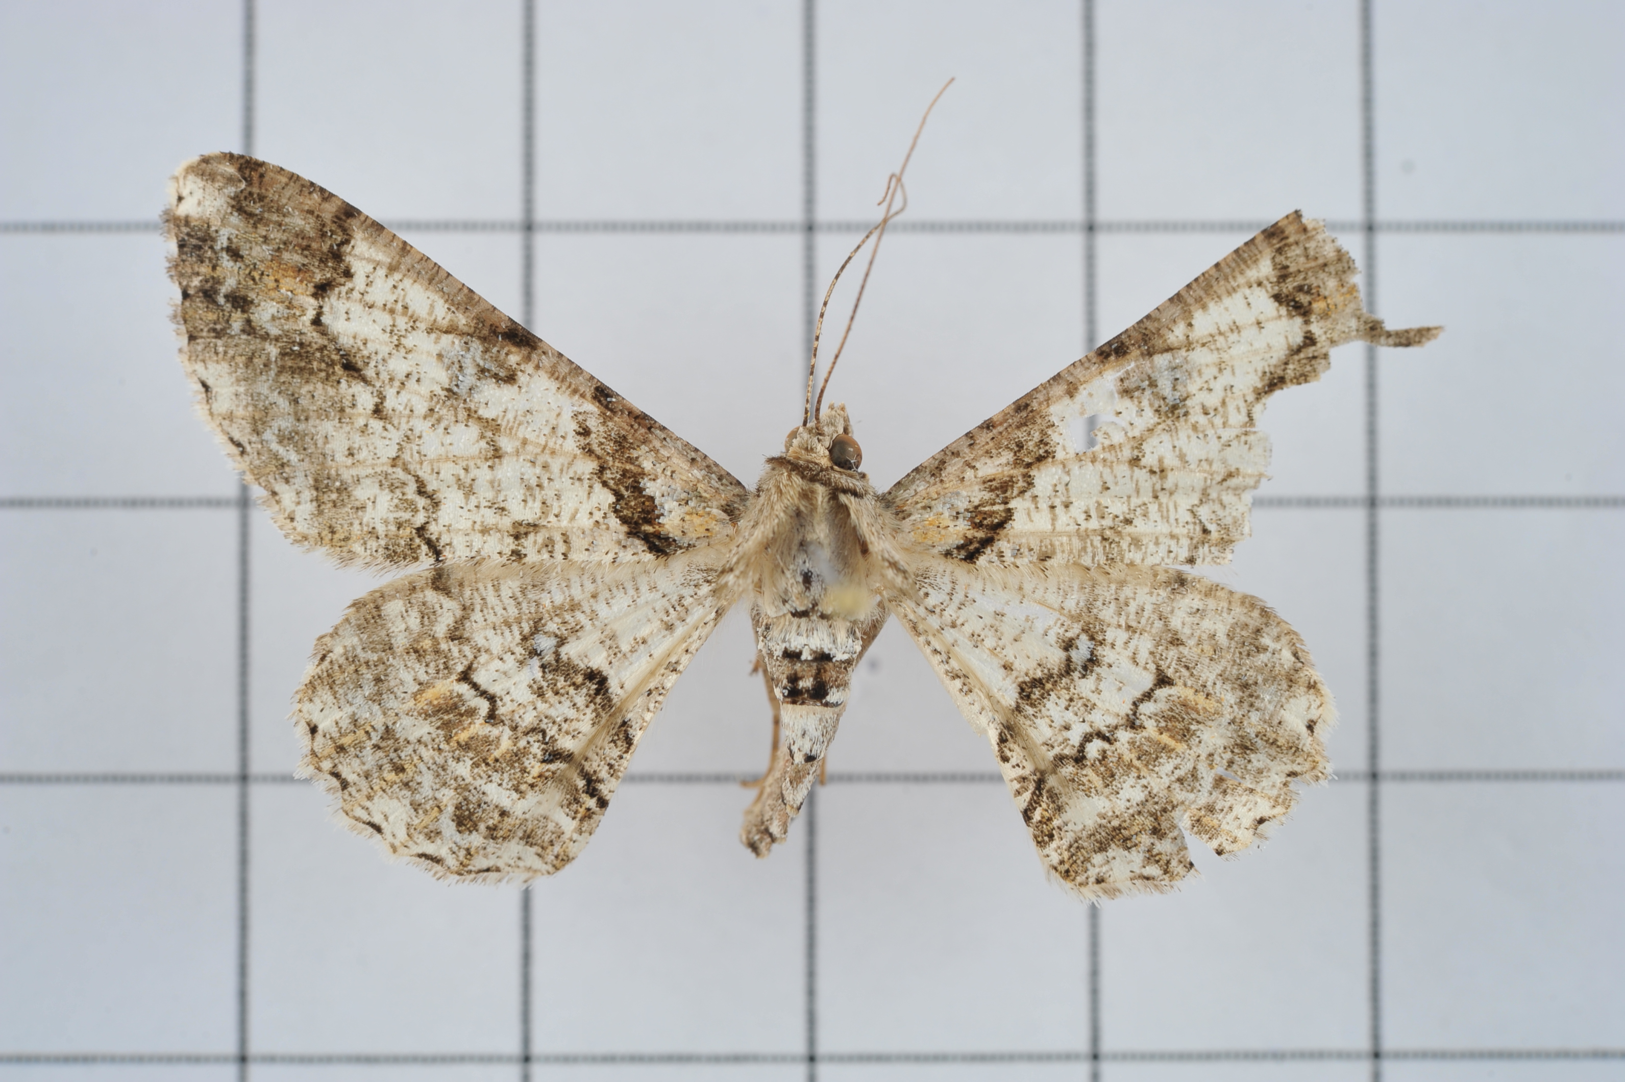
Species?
Cleora fraterna
